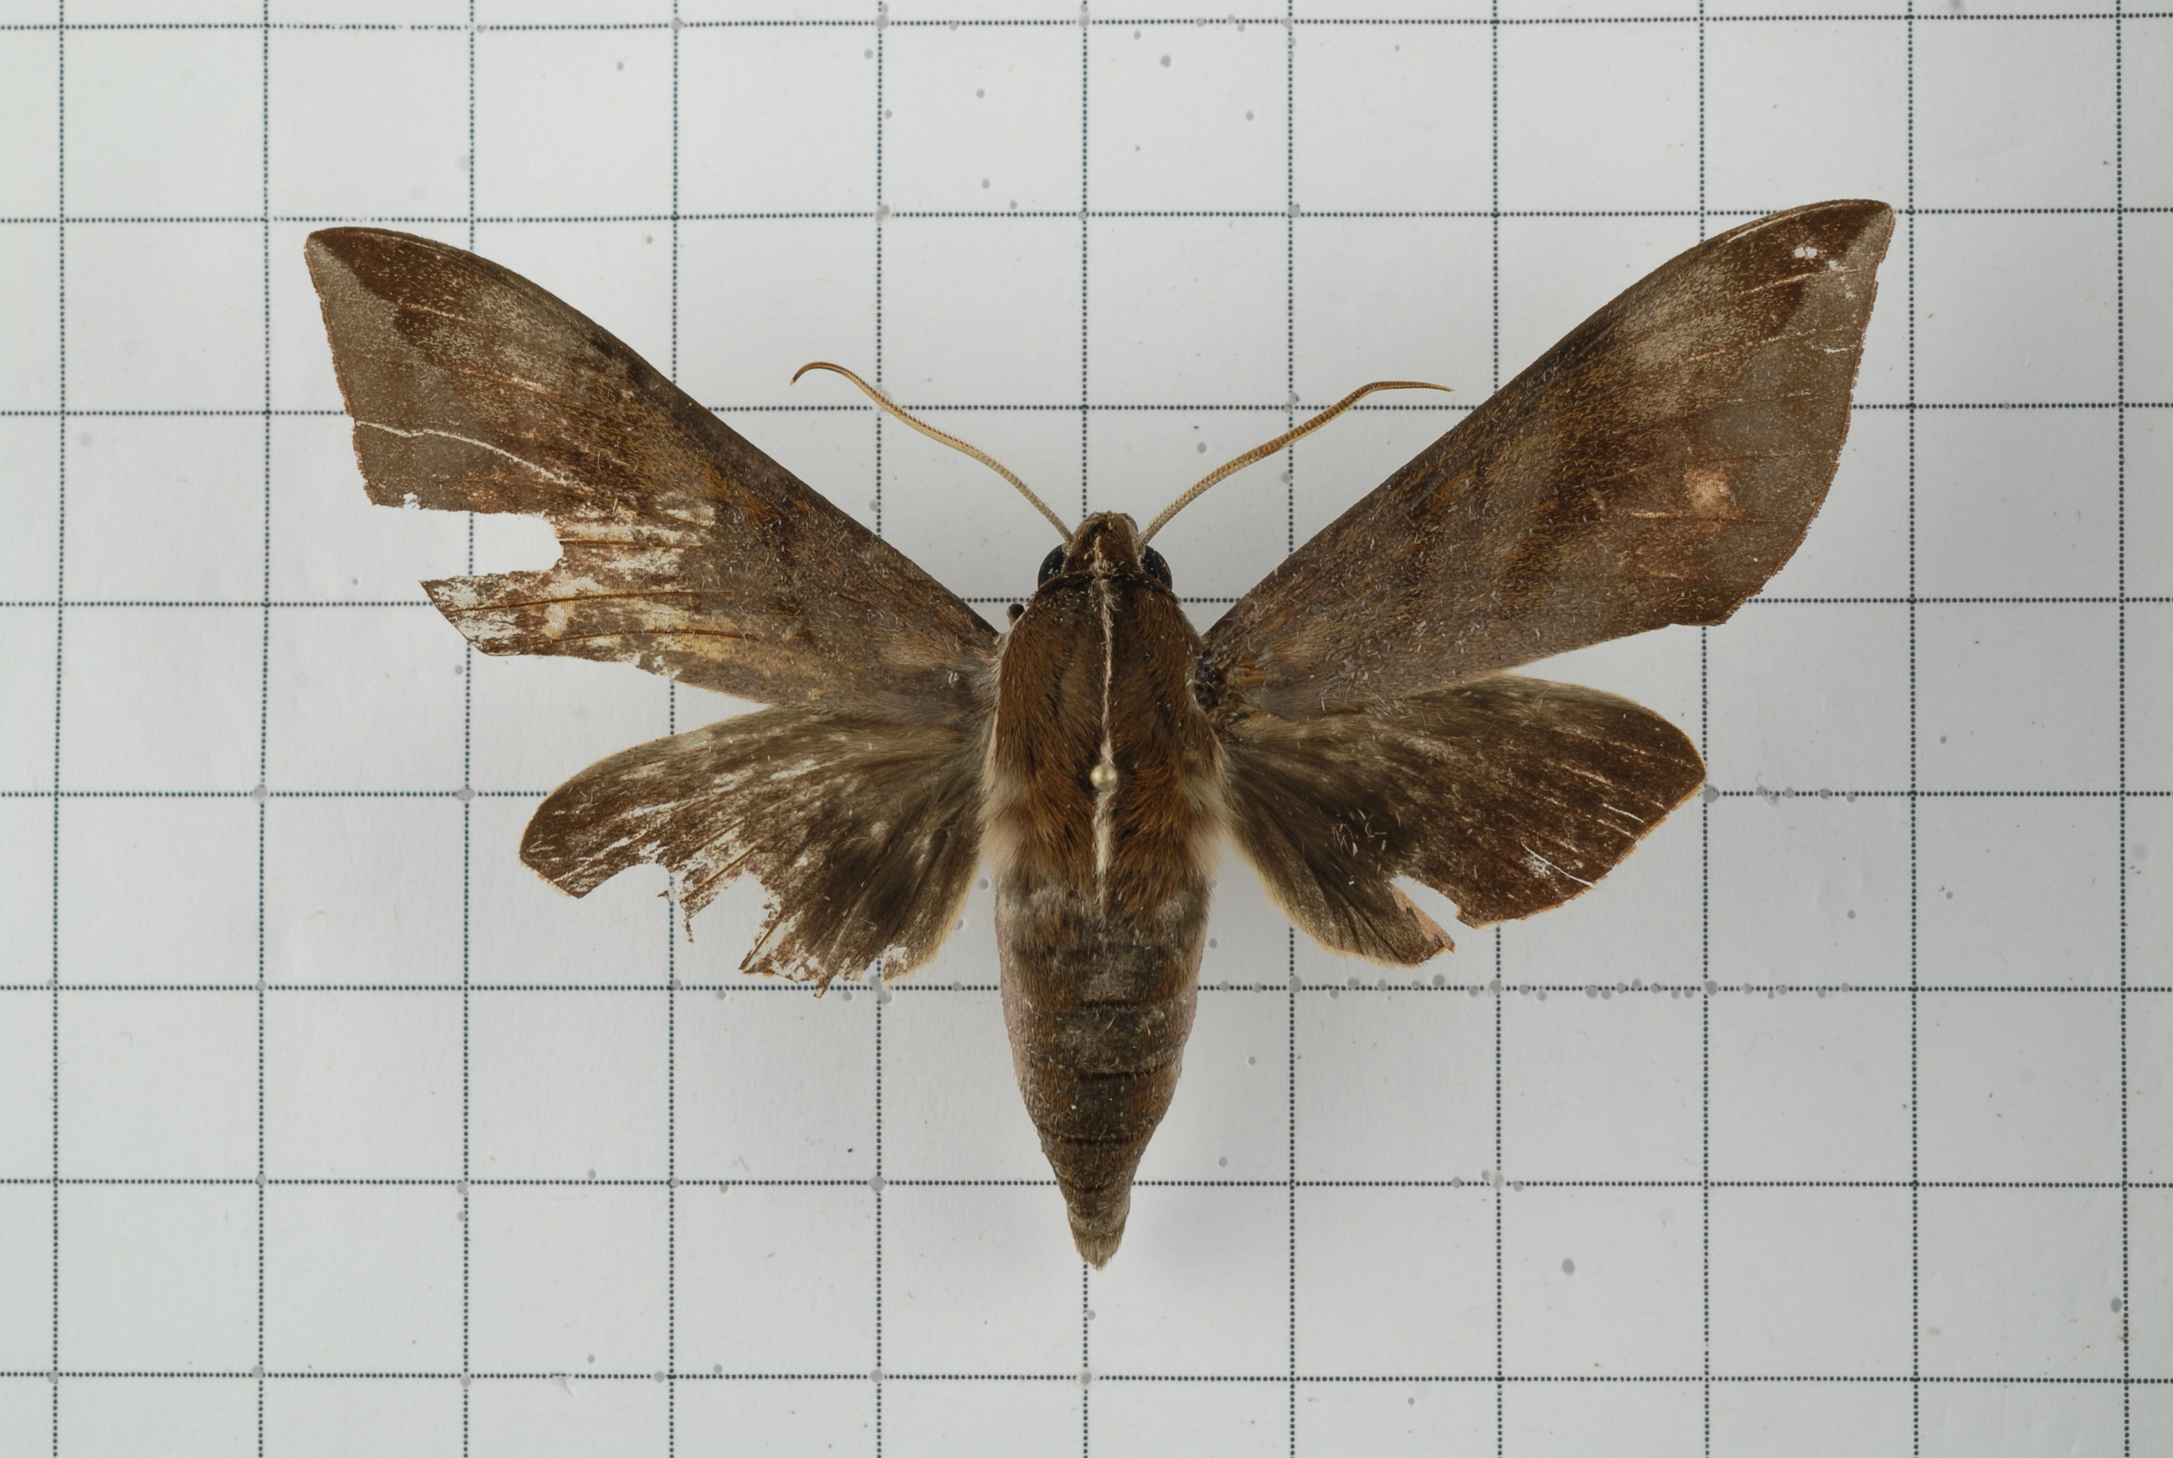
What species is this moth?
Ampelophaga rubiginosa myosotis
